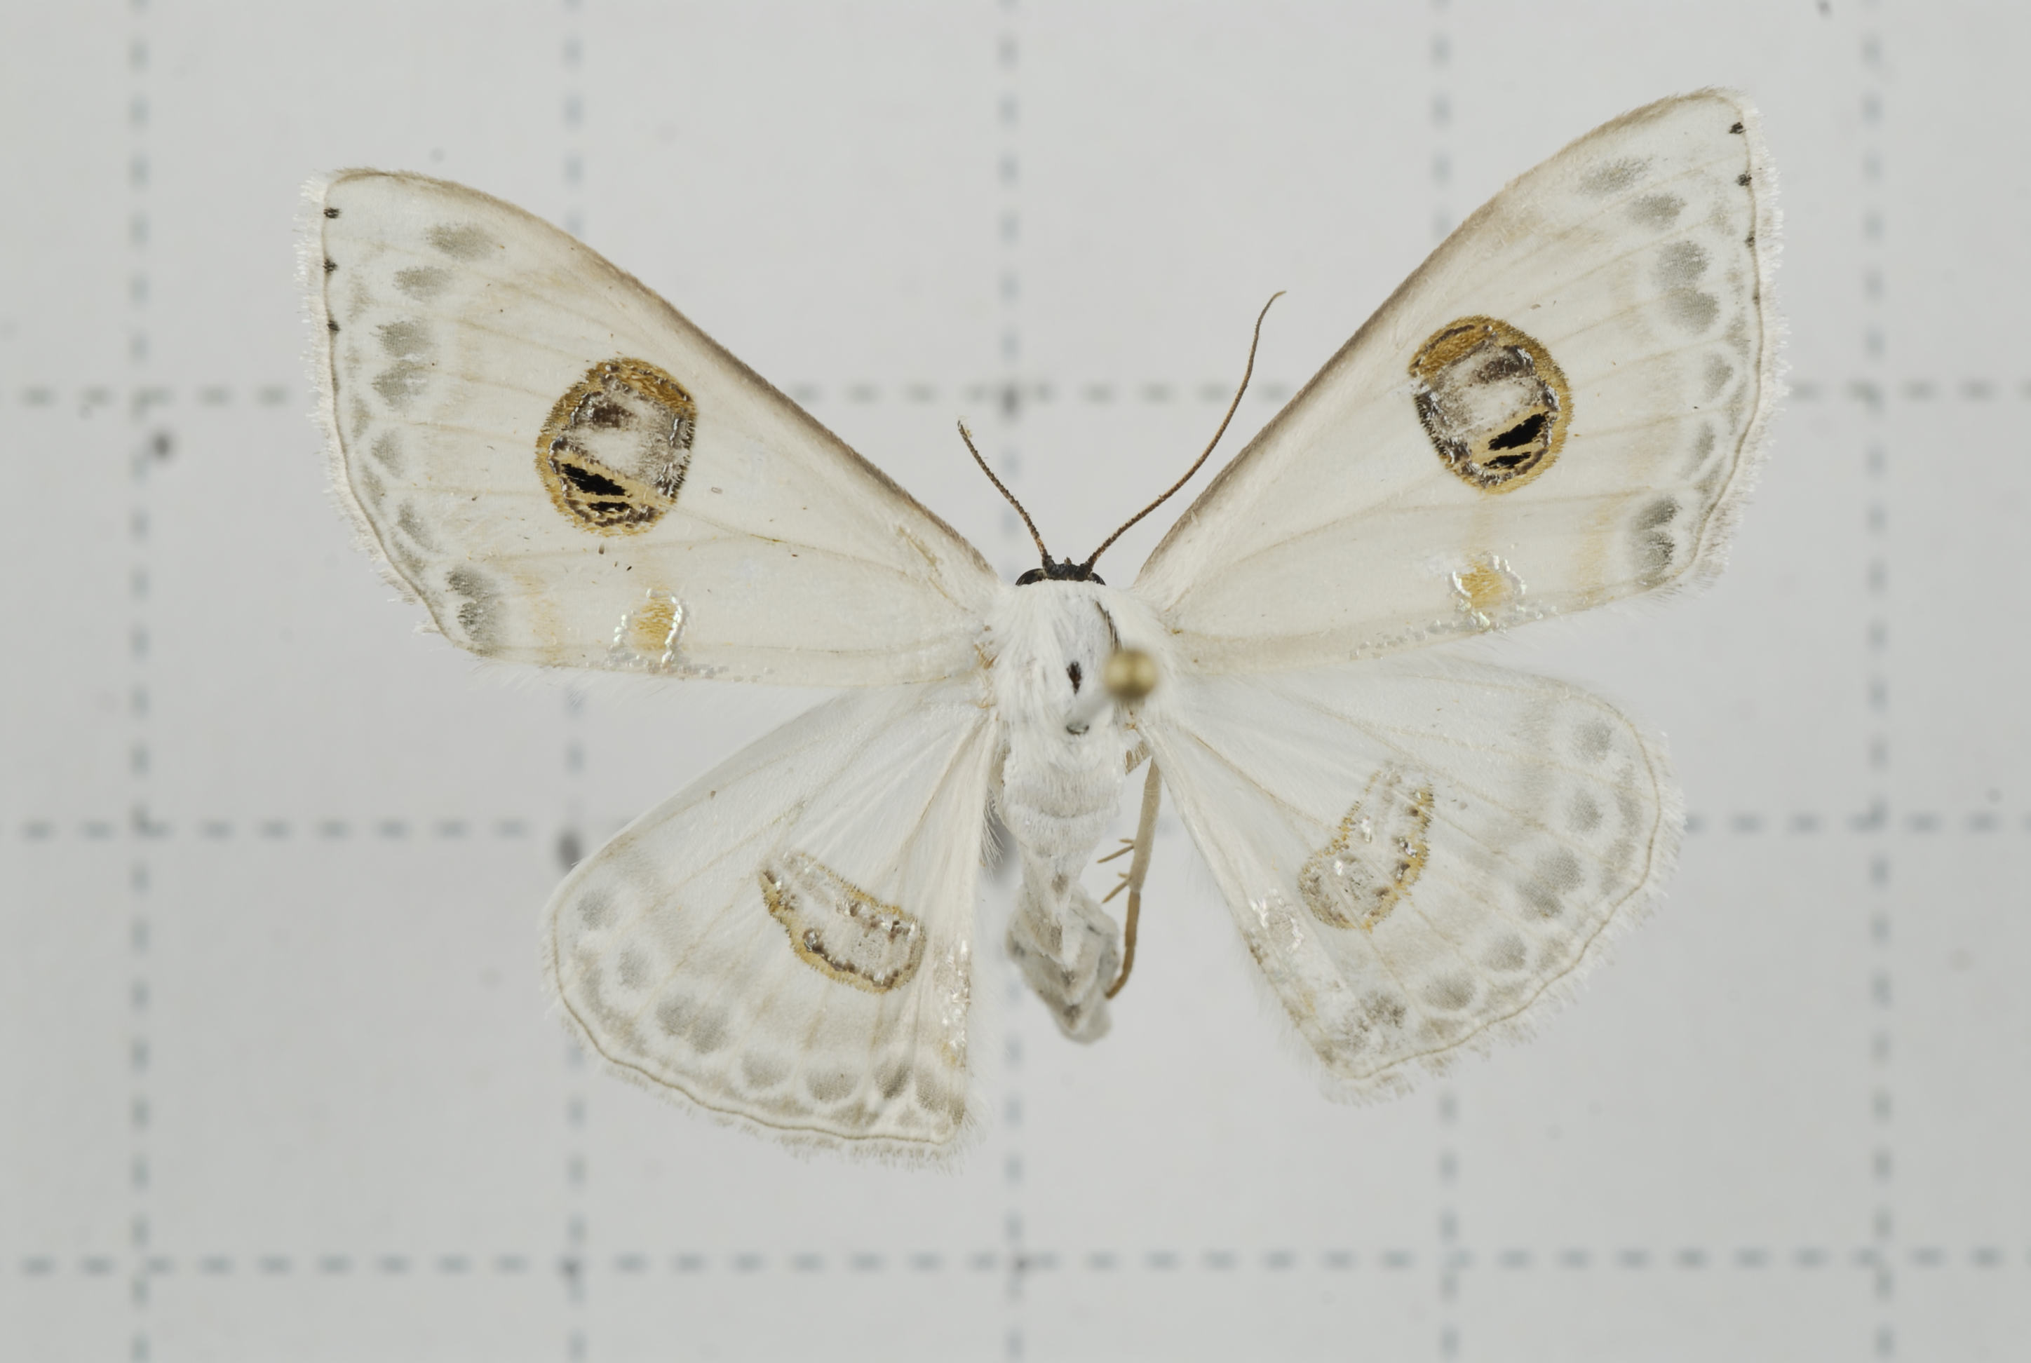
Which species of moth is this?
Problepsis albidior matsumurai
